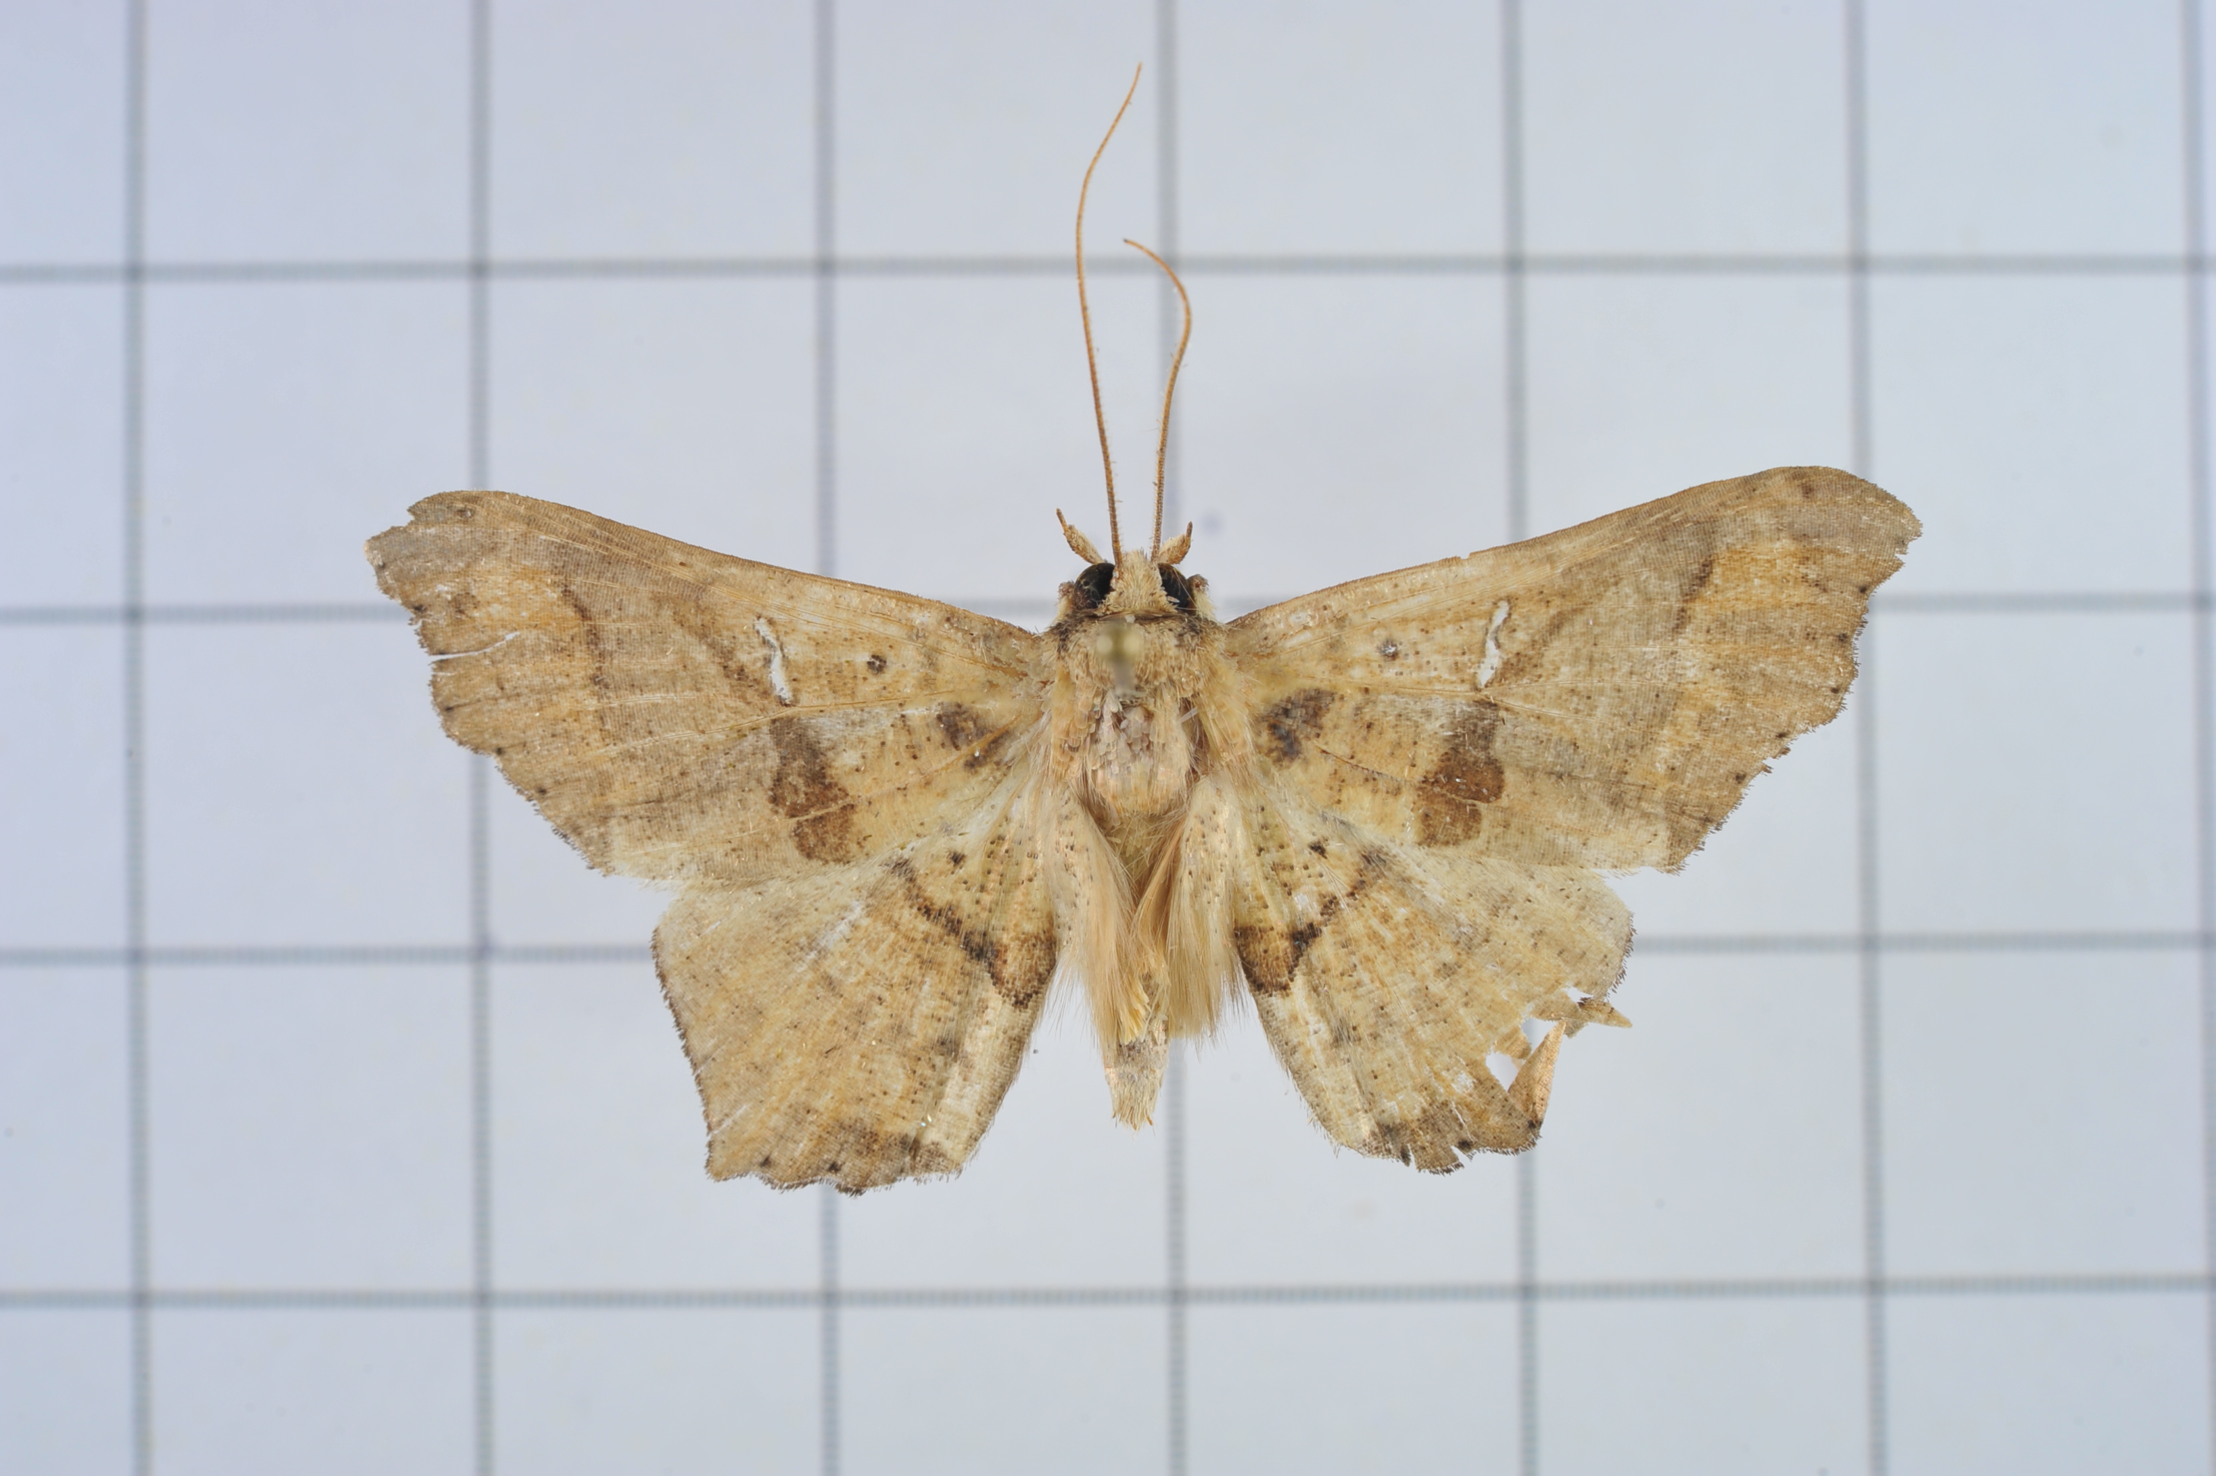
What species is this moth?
Semiothisops macariata
